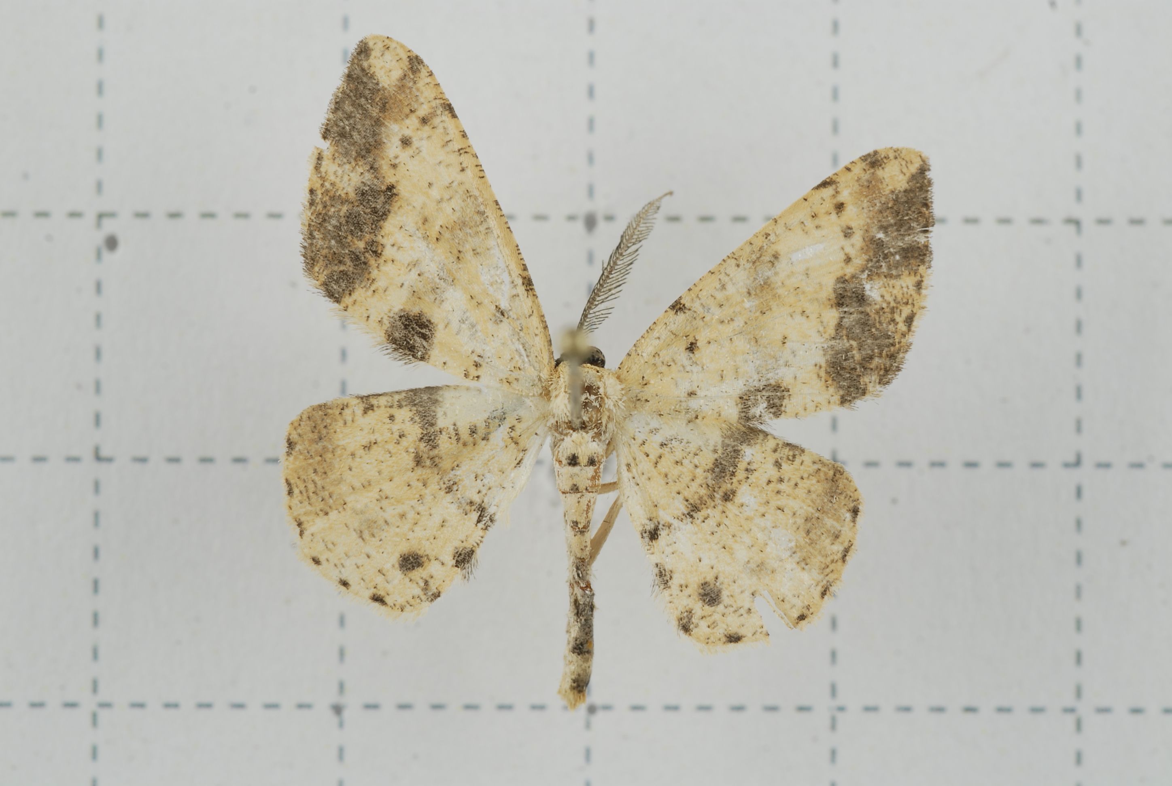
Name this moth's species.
Lophobates inchoata
